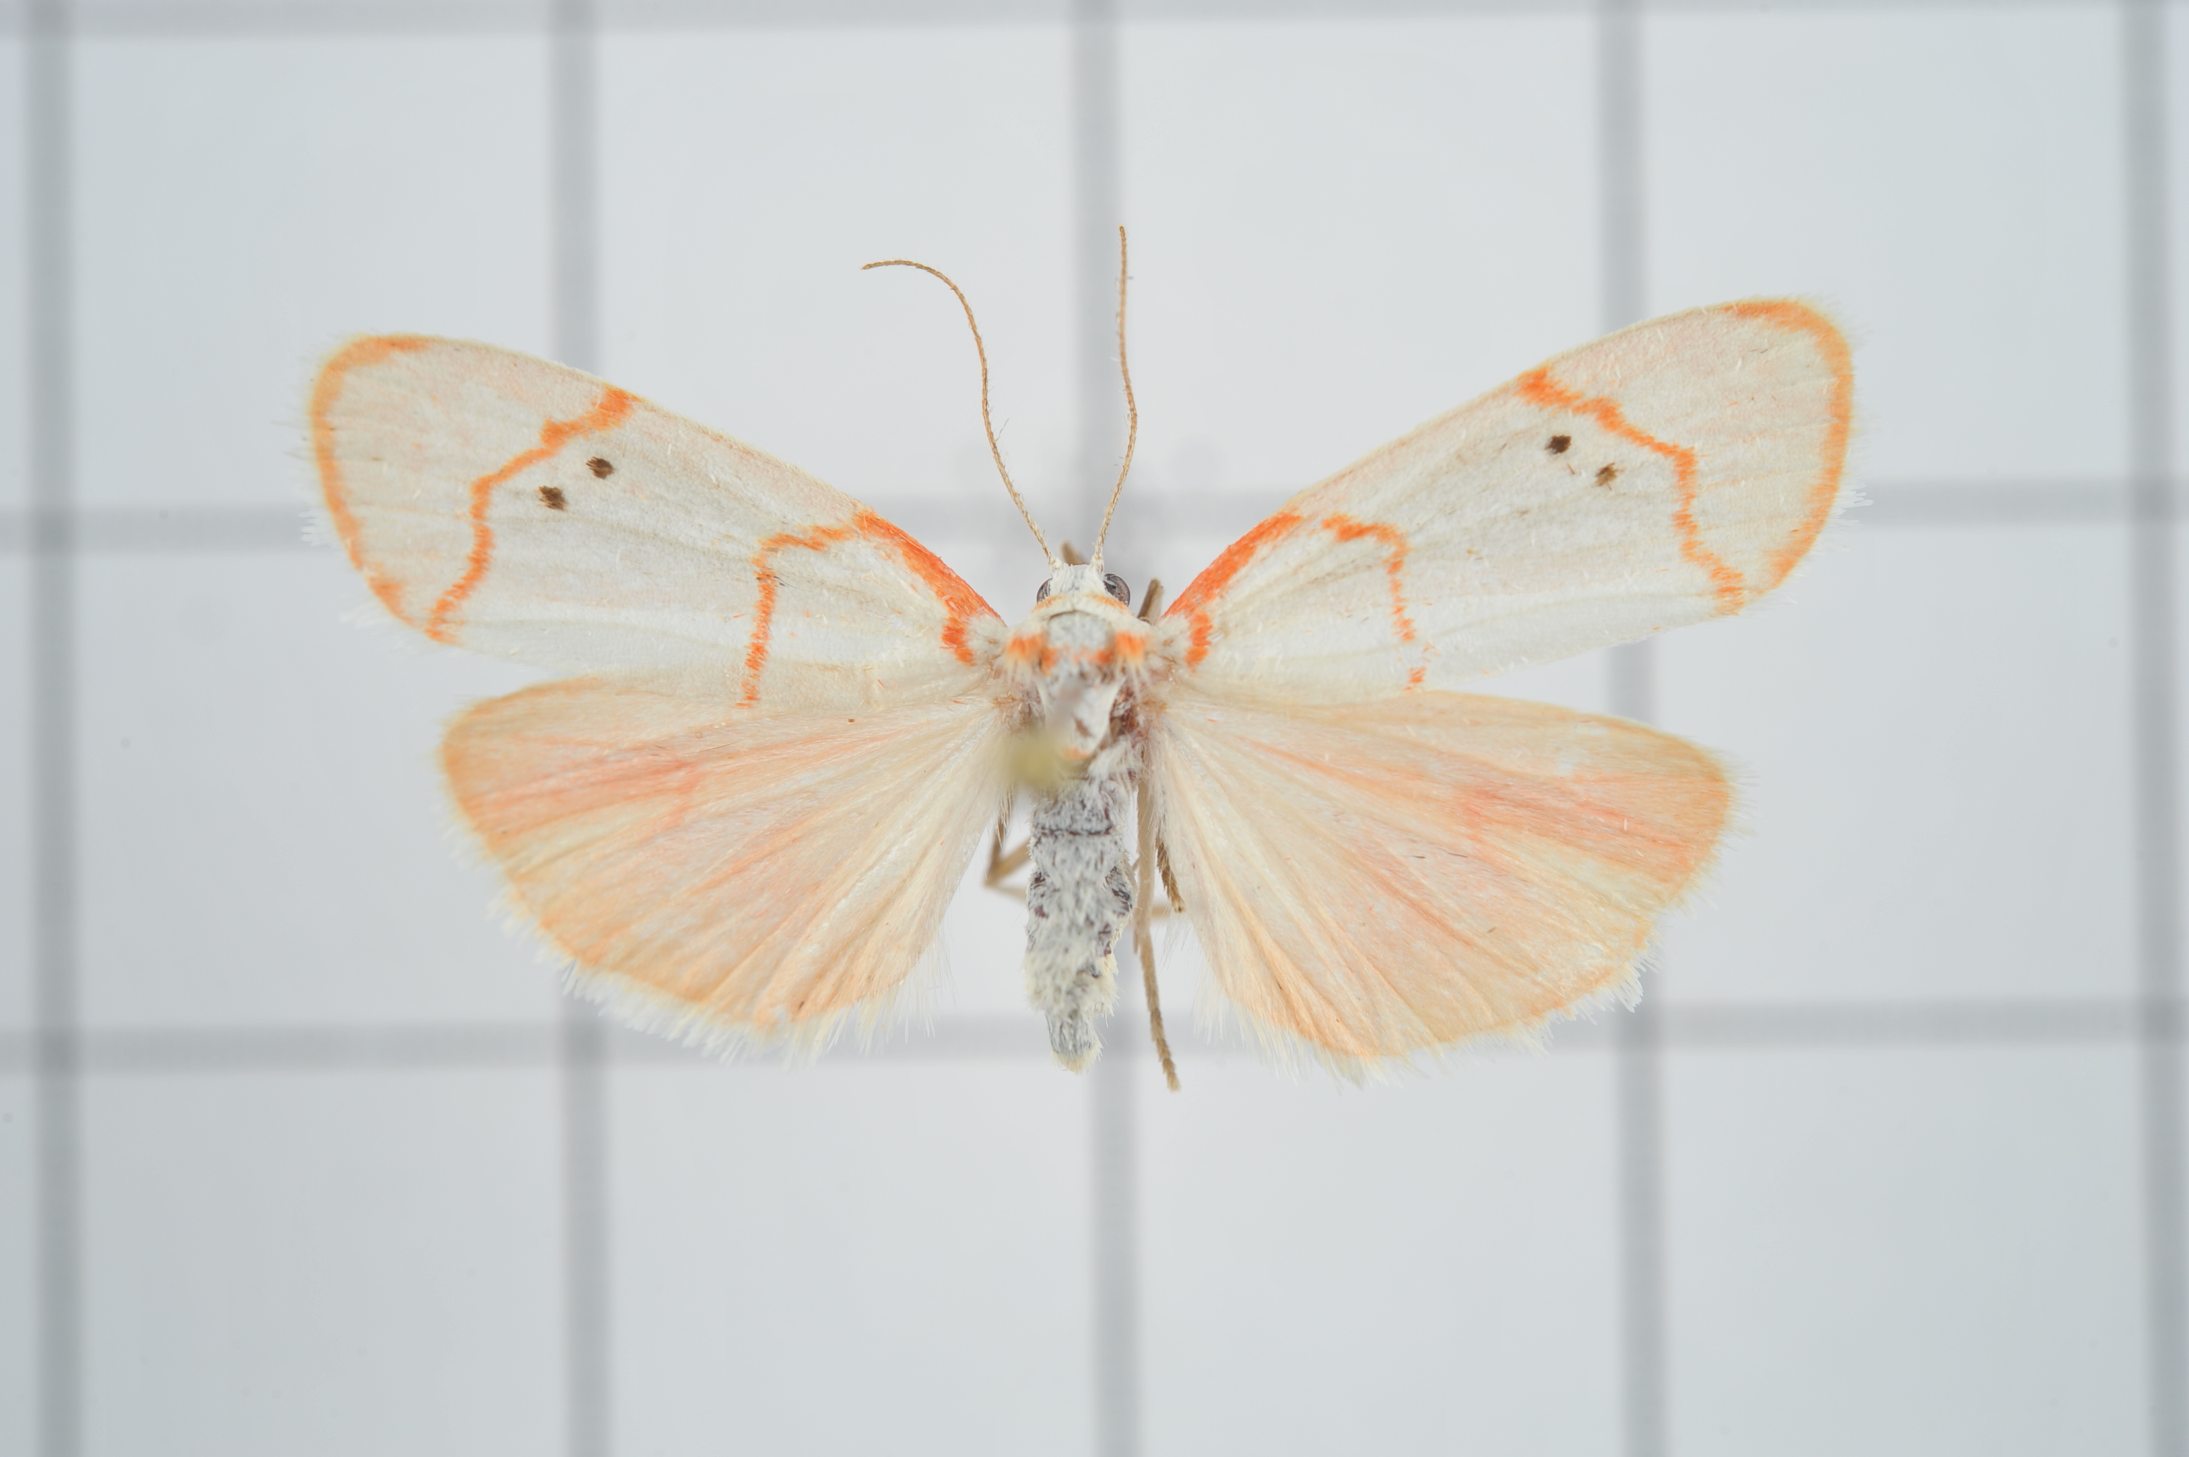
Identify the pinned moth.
Cyana sanguinea
